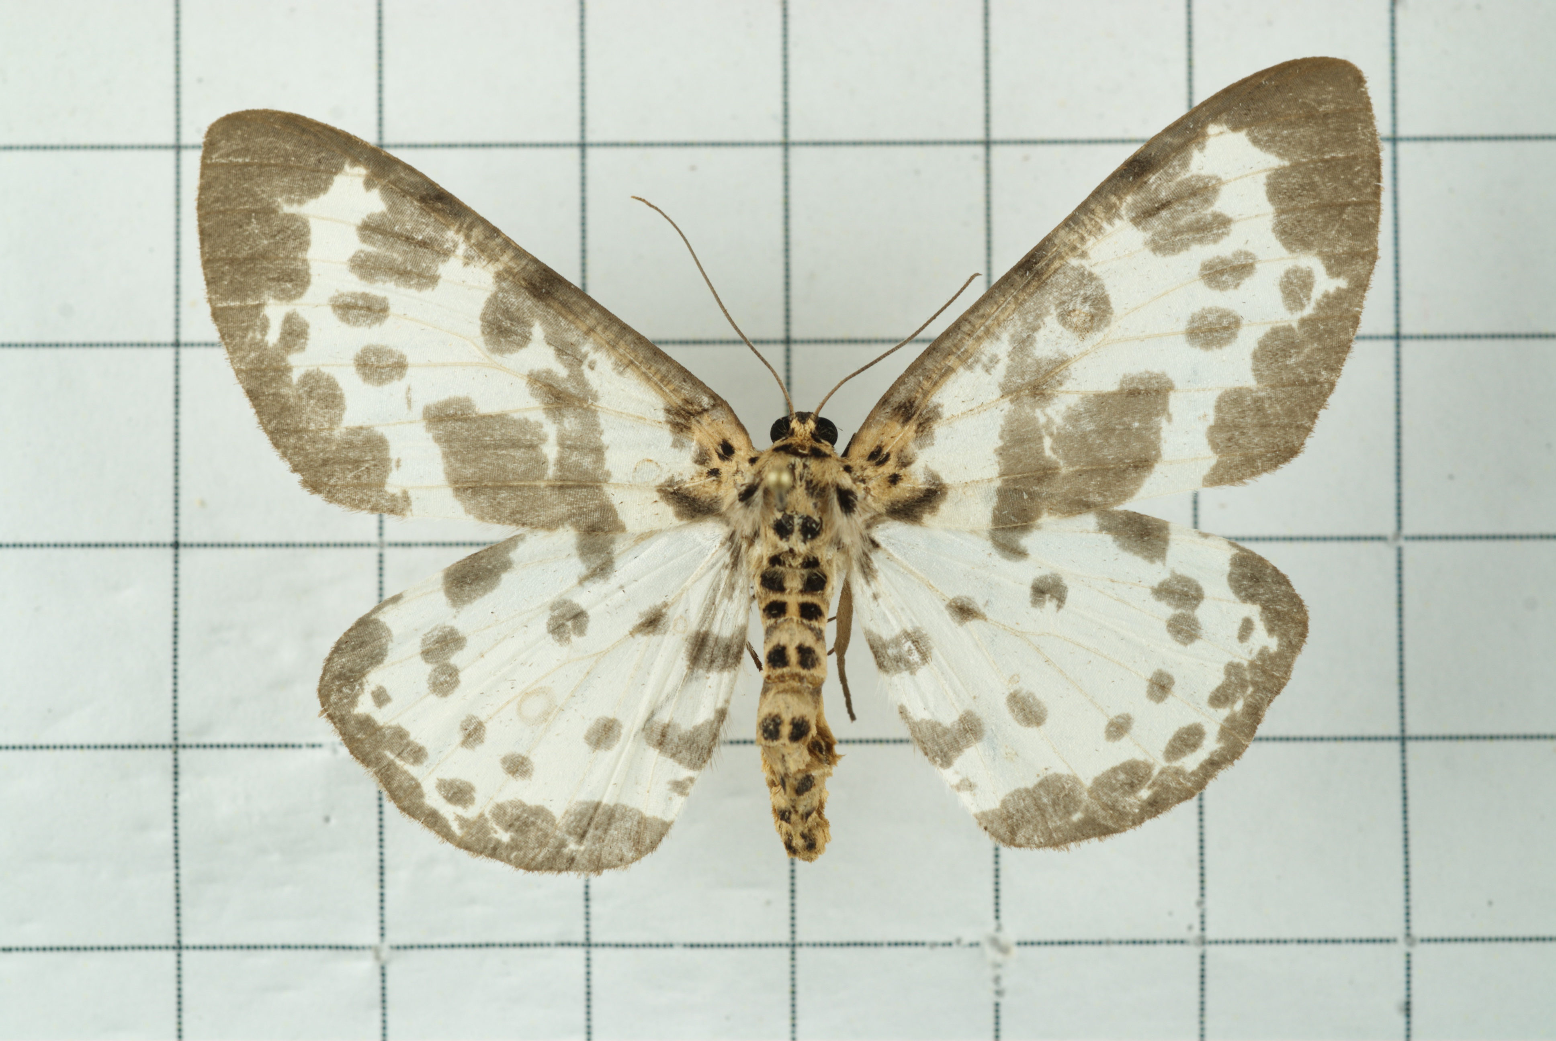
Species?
Percnia longitermen
